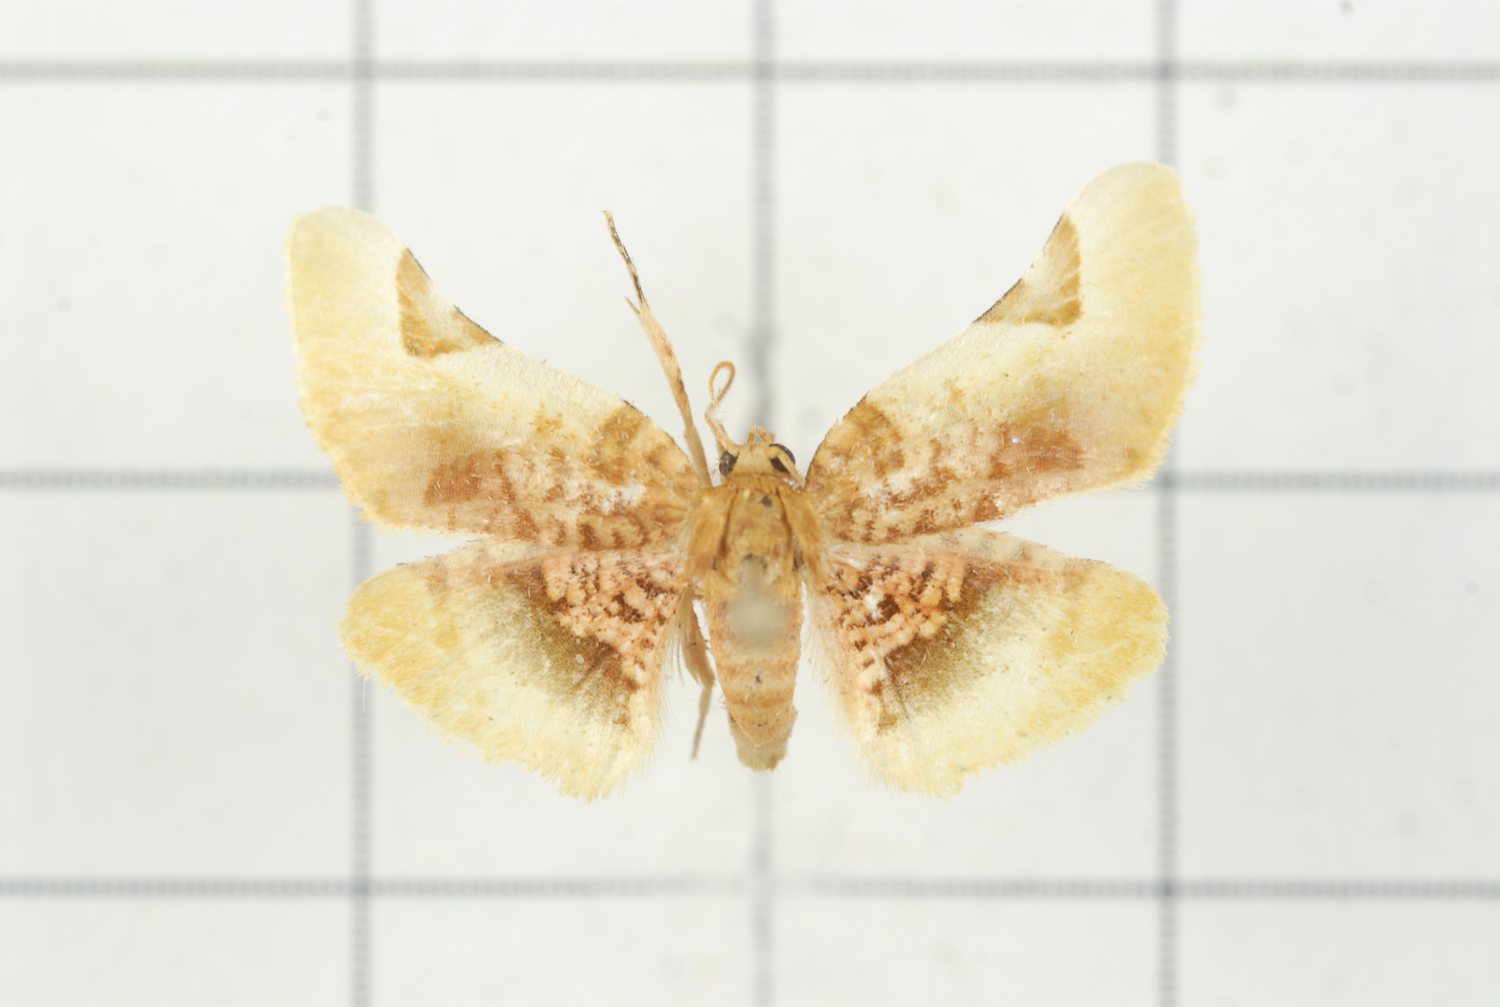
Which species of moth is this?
Pyrinioides sinuosus
